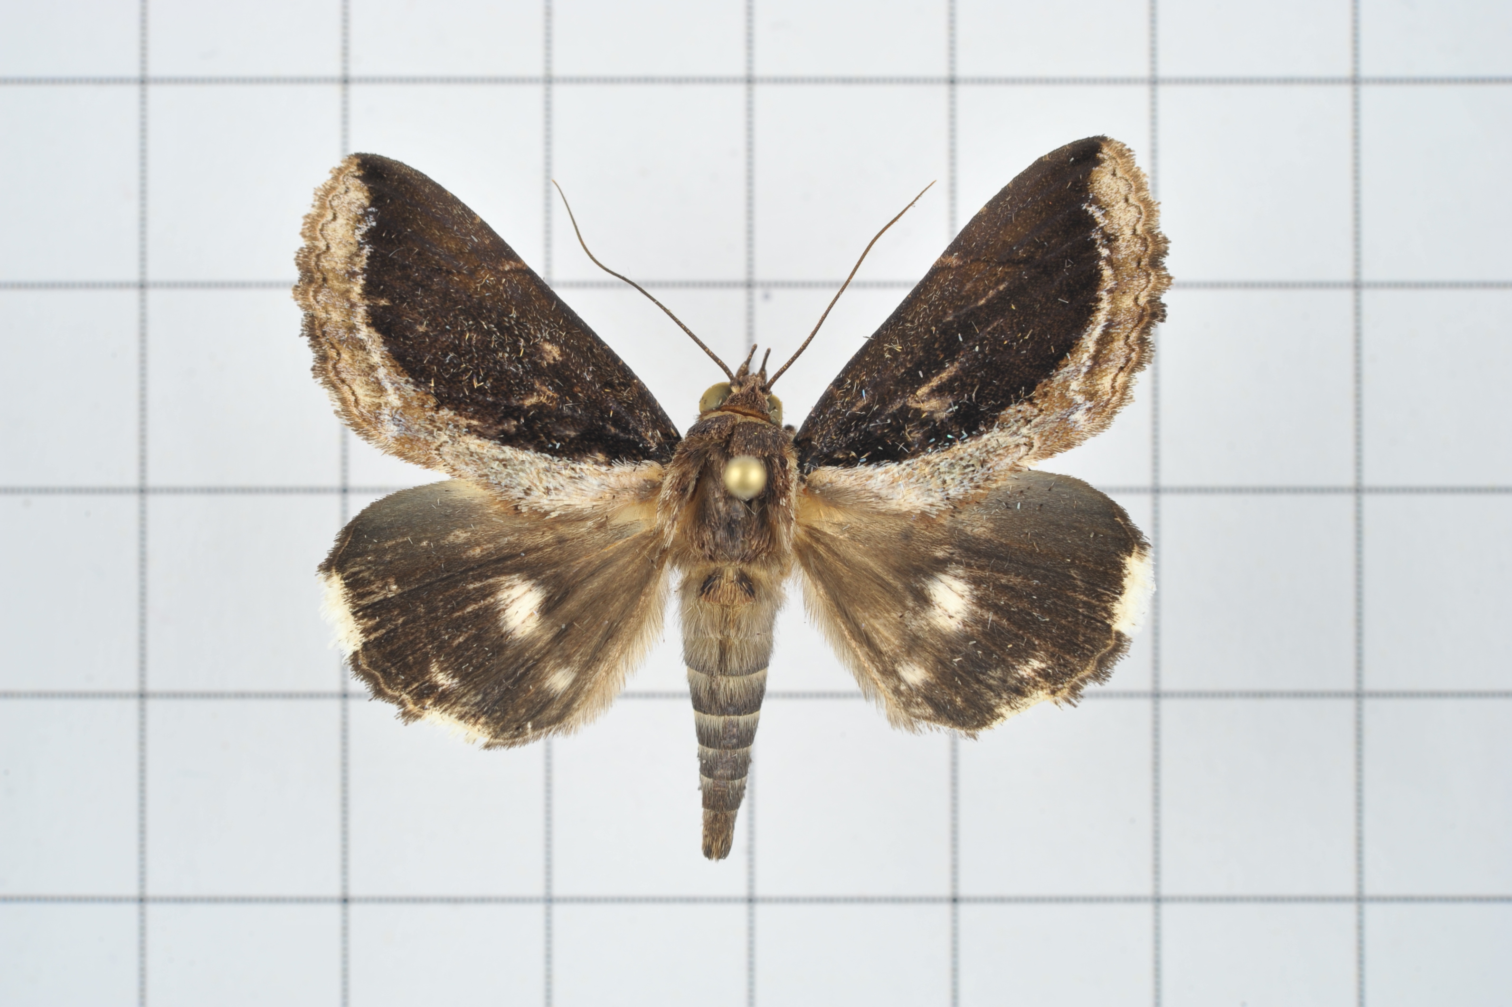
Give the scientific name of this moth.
Ercheia cyllaria
